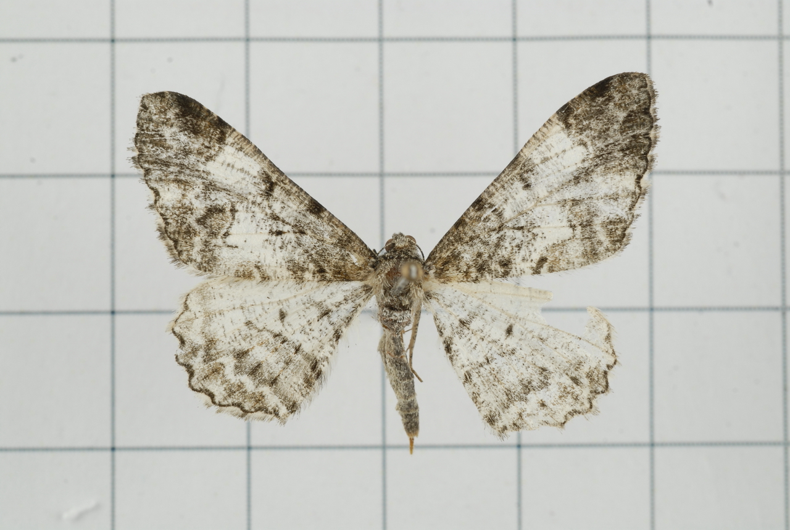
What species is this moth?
Alcis admissaria undularia
